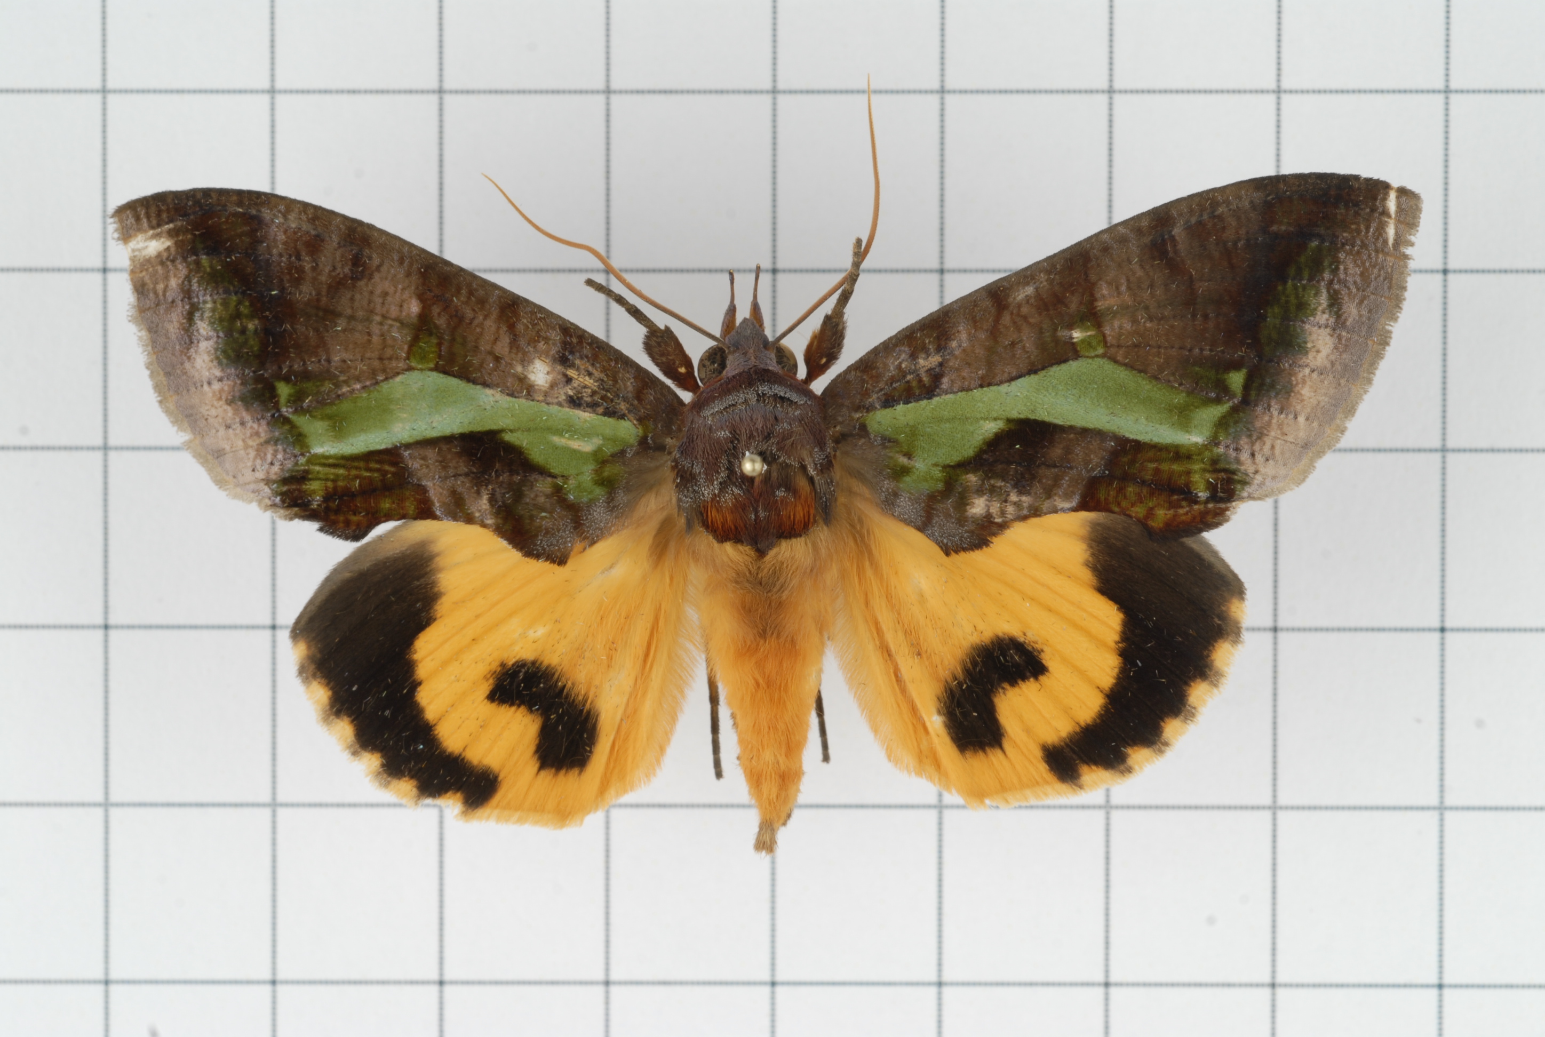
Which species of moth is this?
Eudocima homaena
